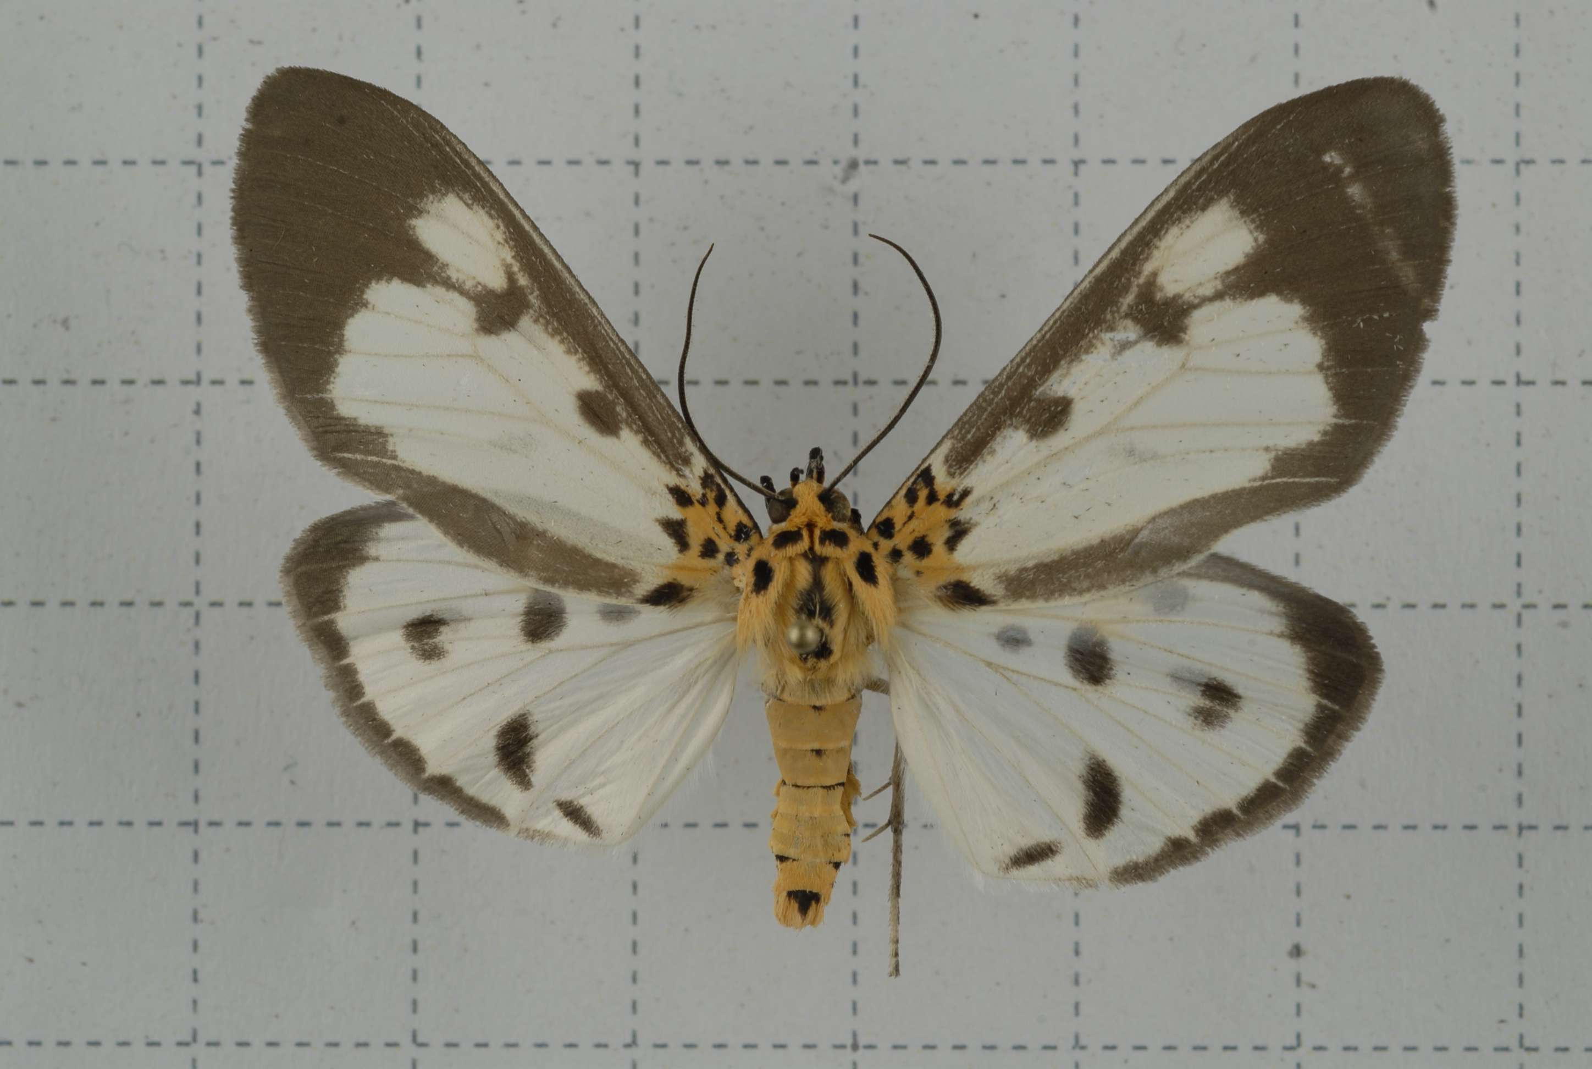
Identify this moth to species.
Asota plana lacteata
